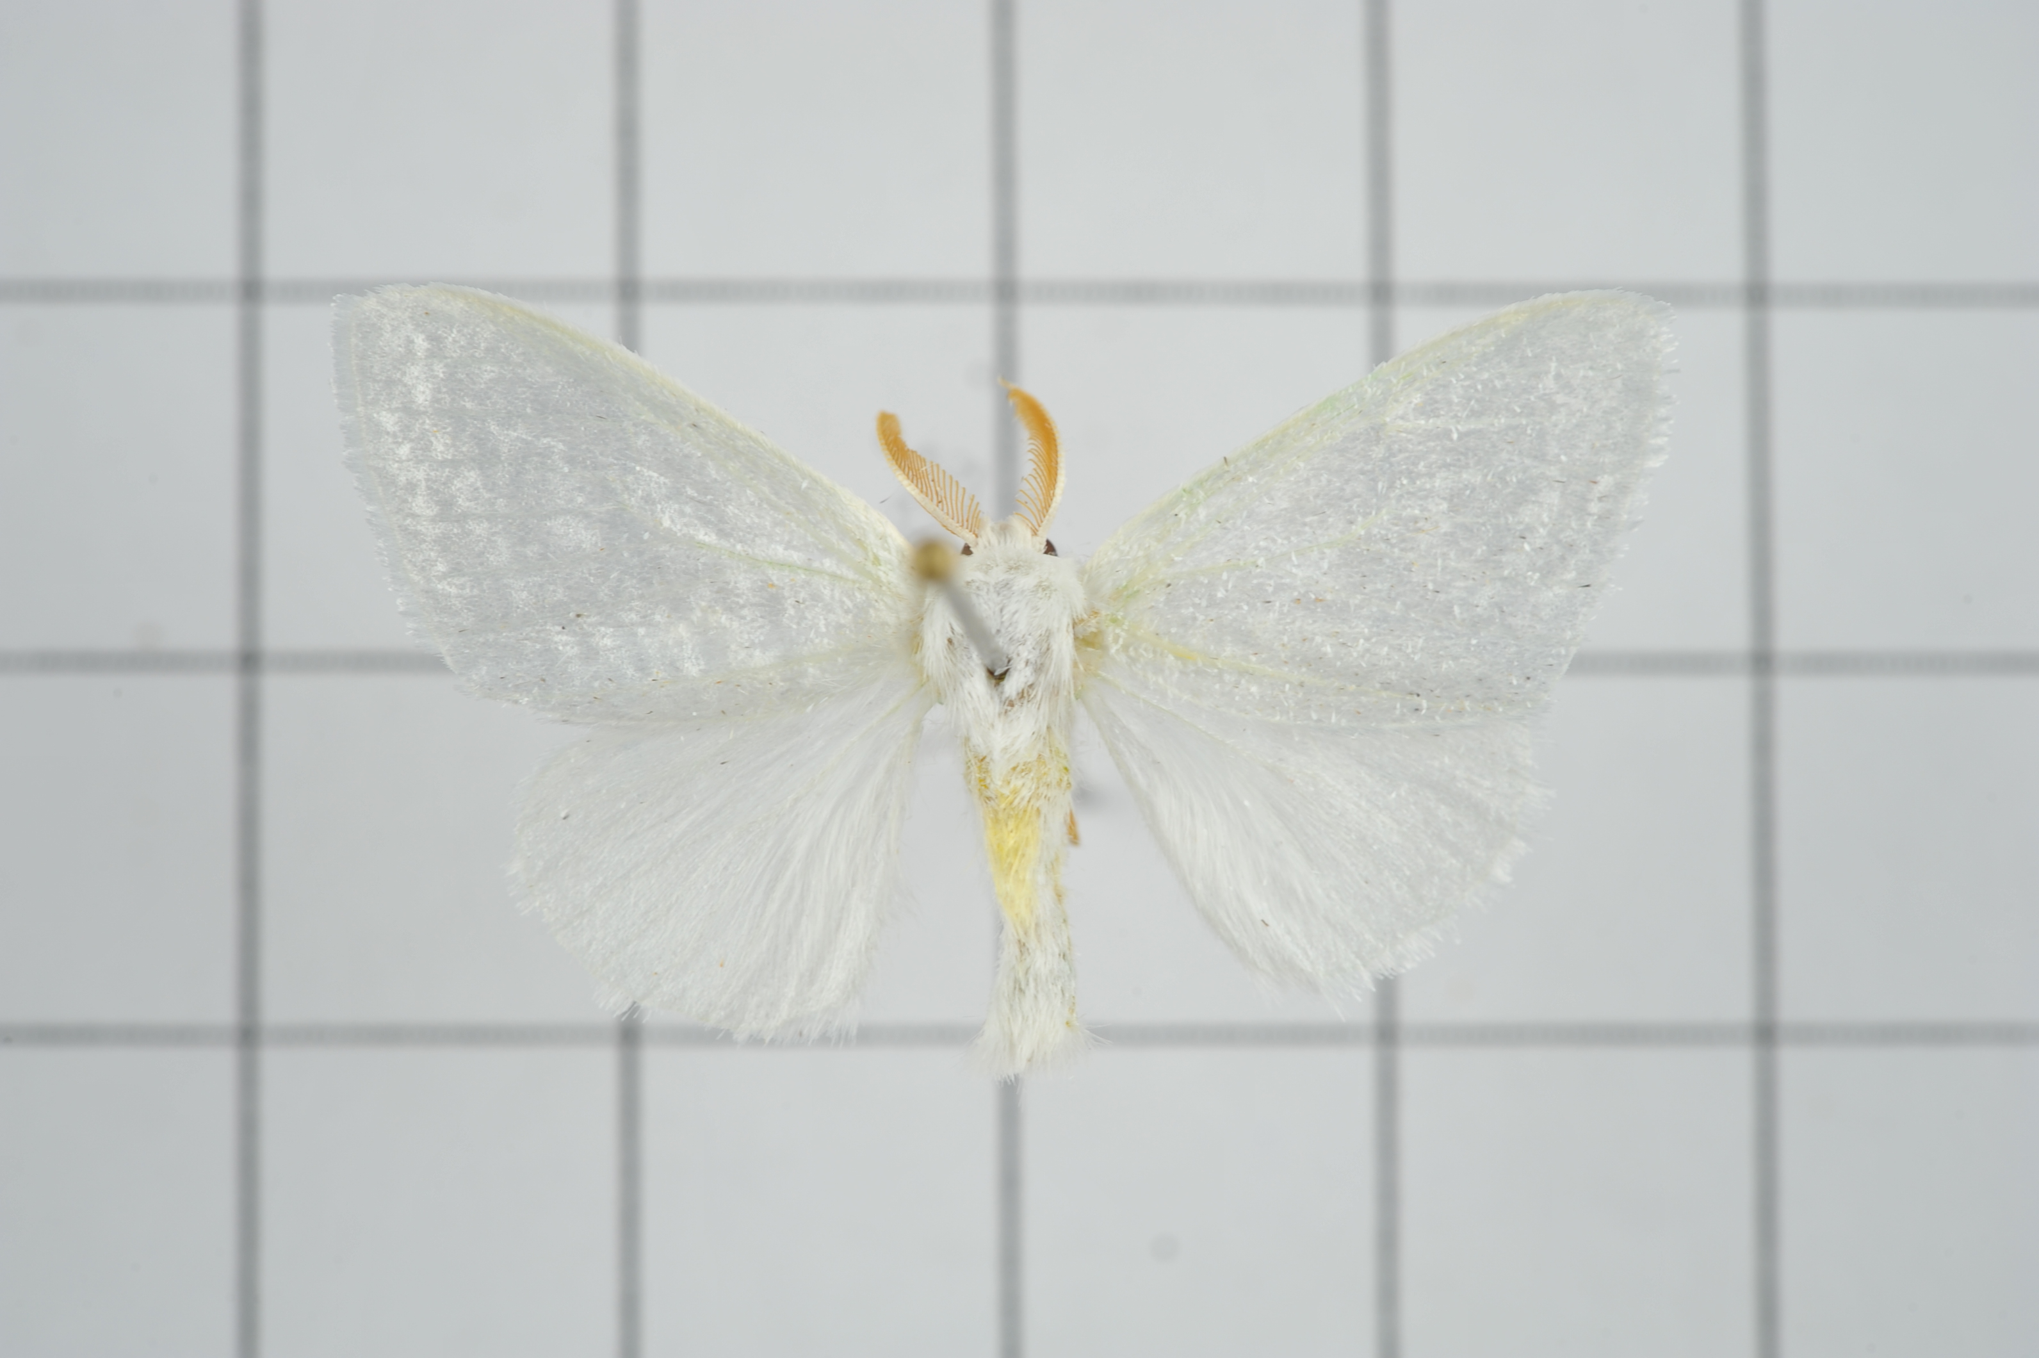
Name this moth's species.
Leucoma clara
